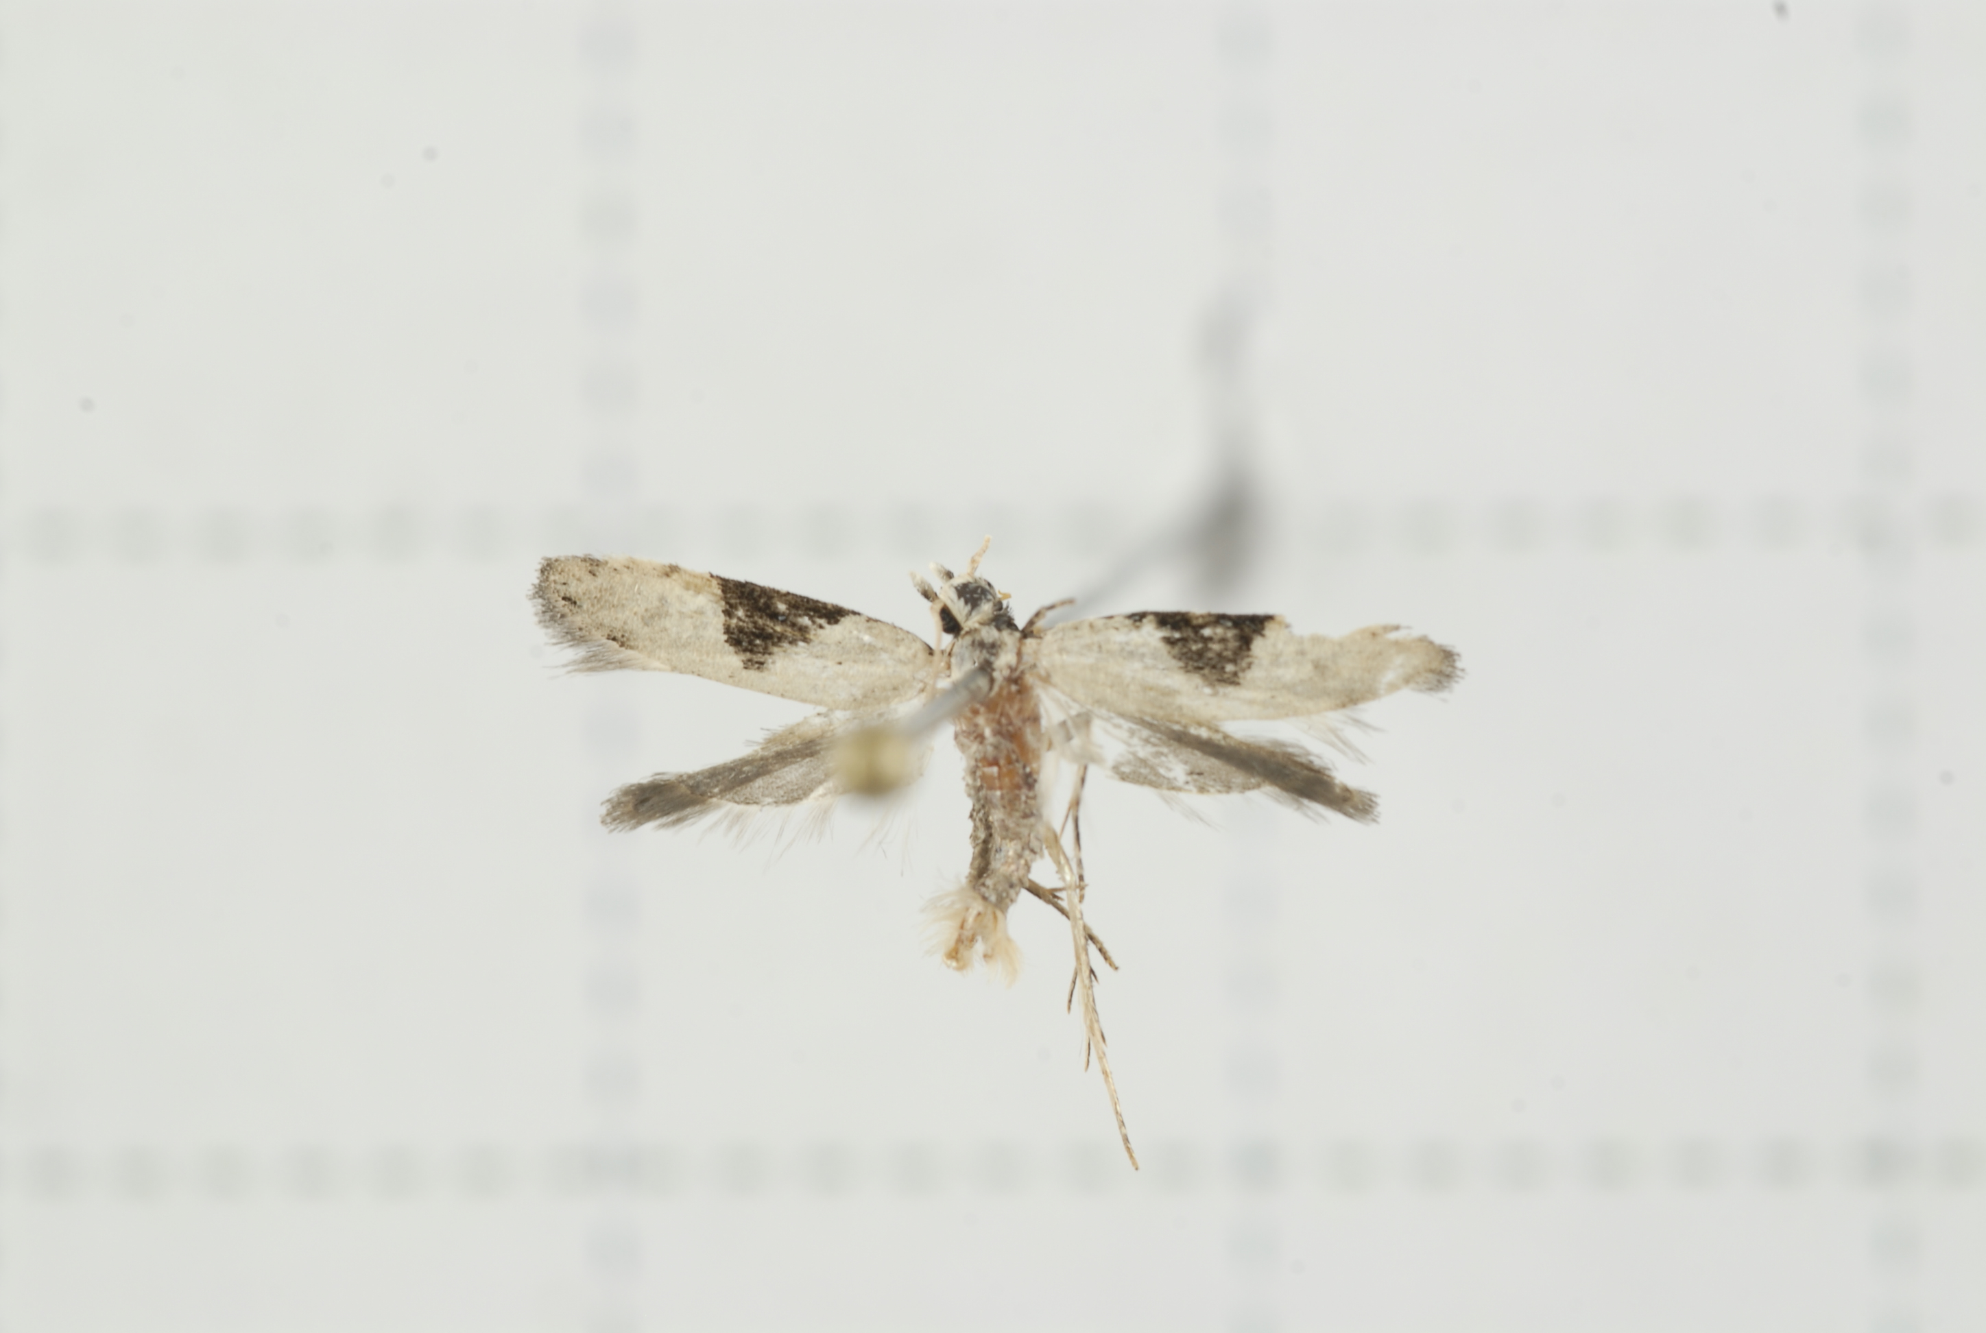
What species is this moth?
Anarsia tricornis
